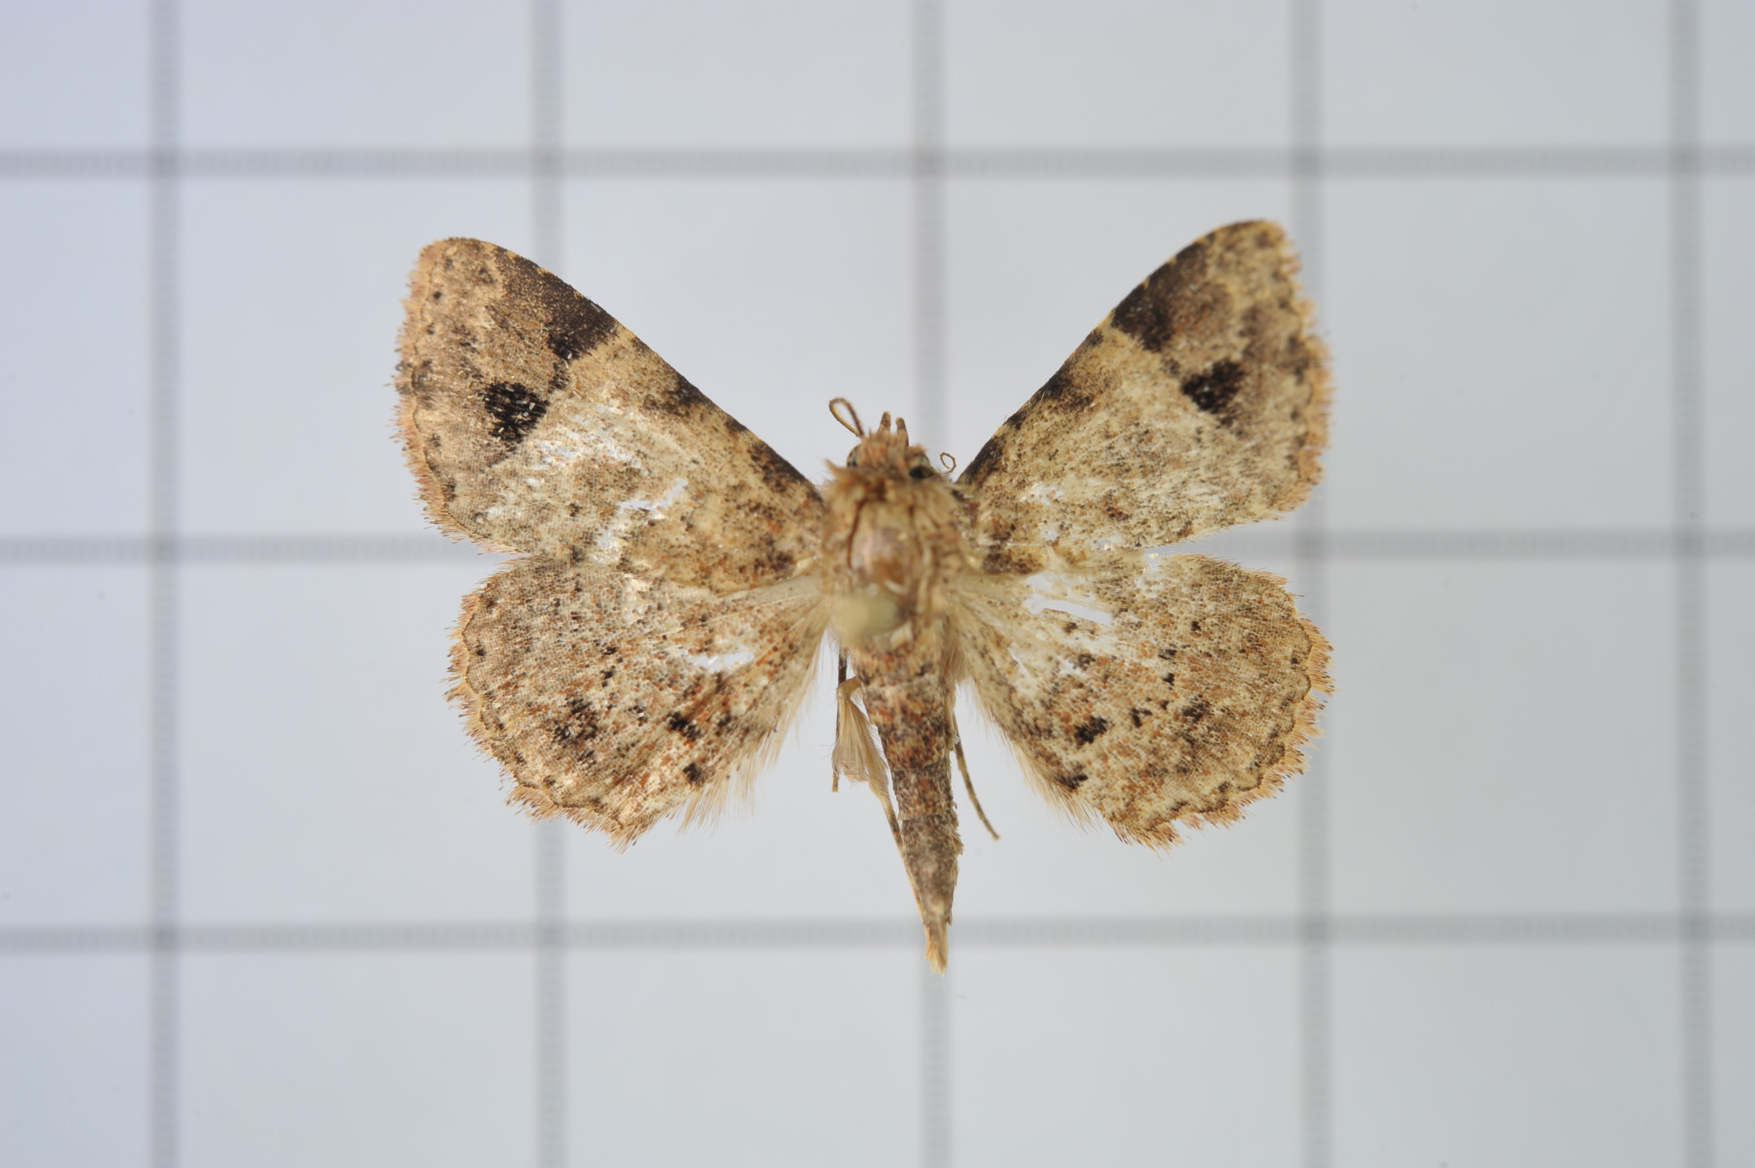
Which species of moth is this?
Panilla costipunctata
